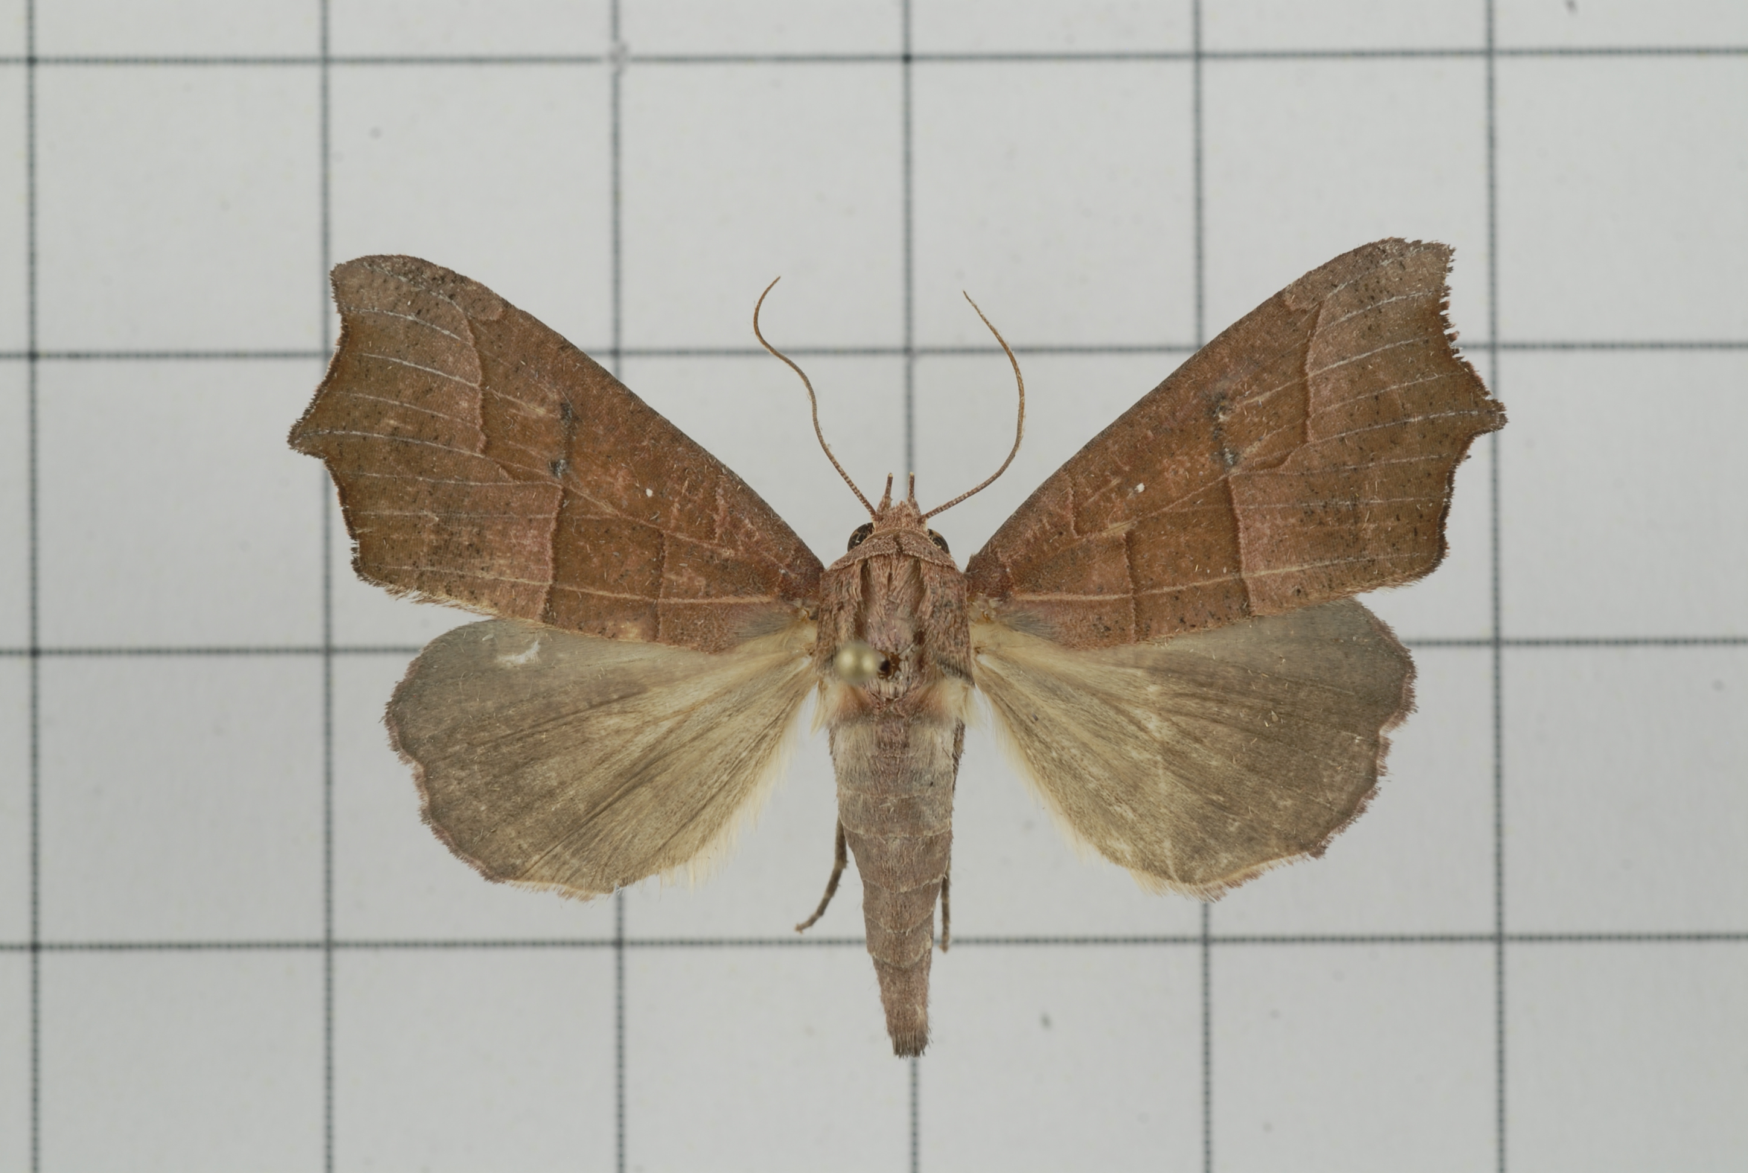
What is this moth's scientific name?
Gonitis mesogona
